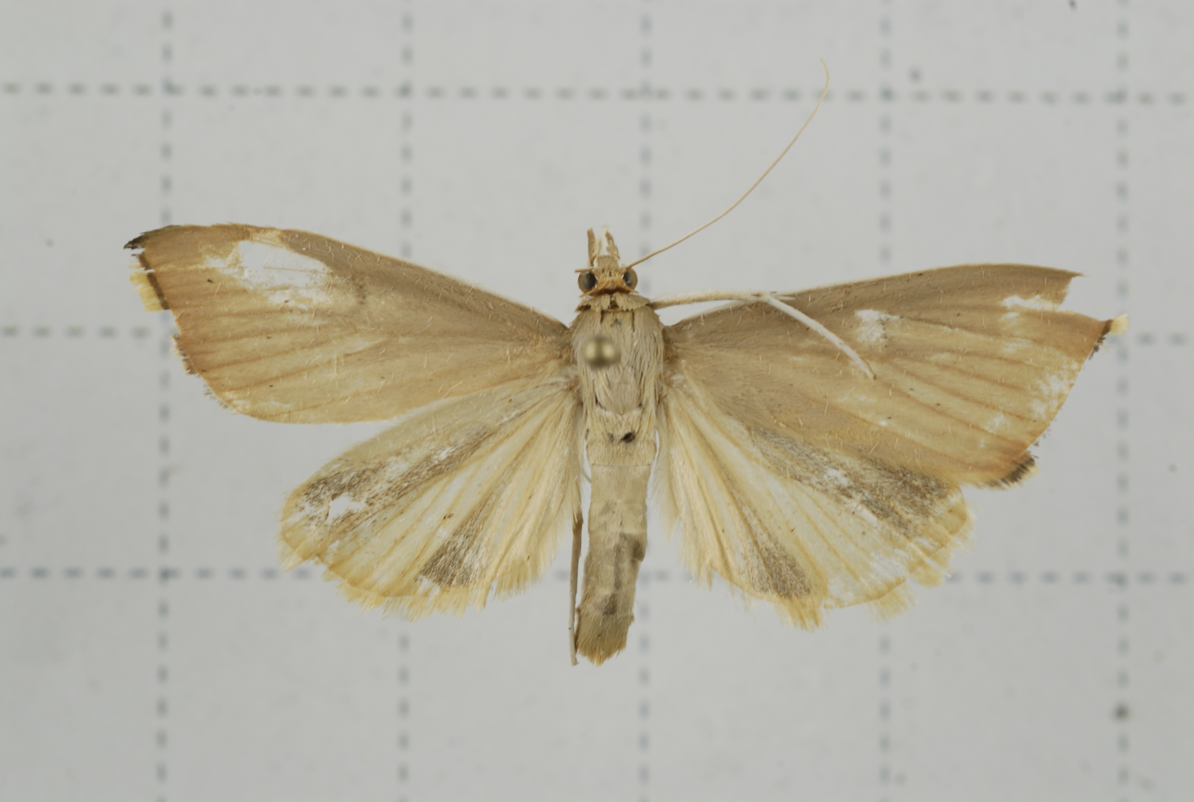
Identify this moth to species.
Eumorphobotys eumorphalis
